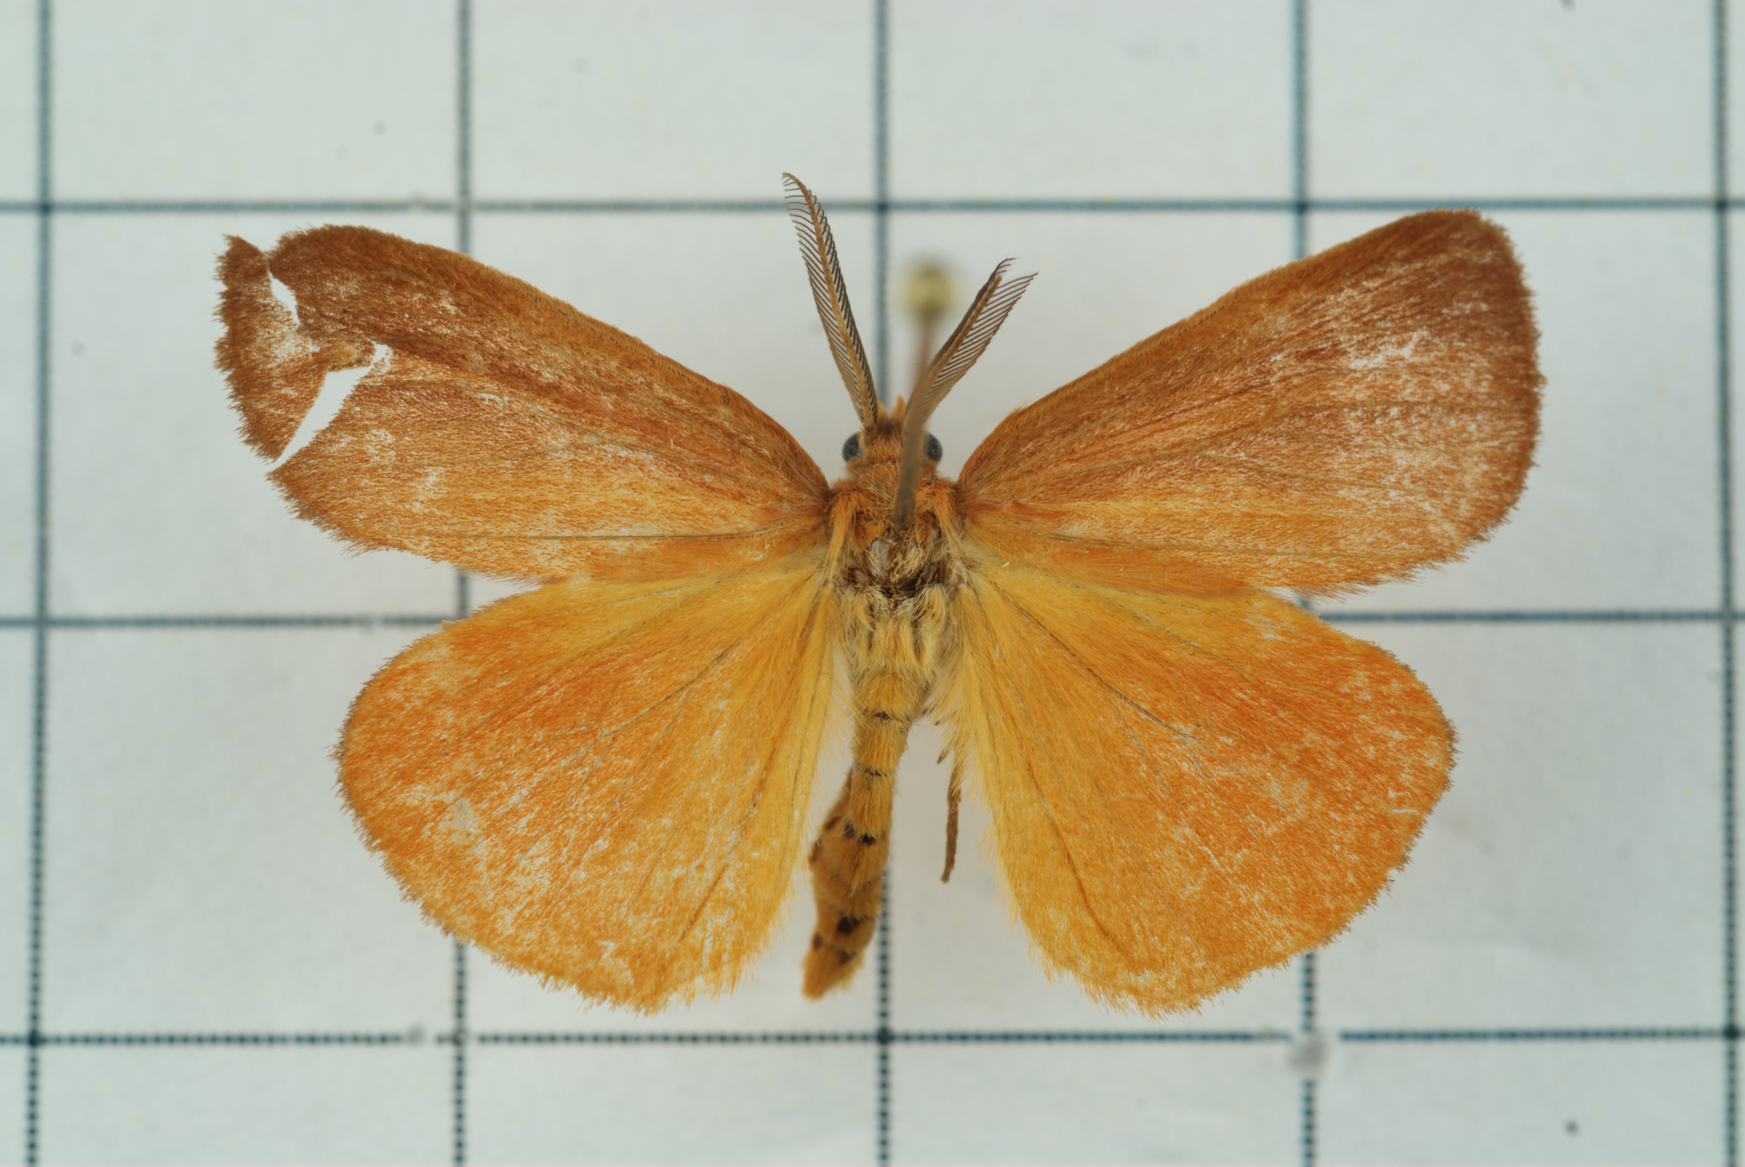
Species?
Pantana substrigosa
